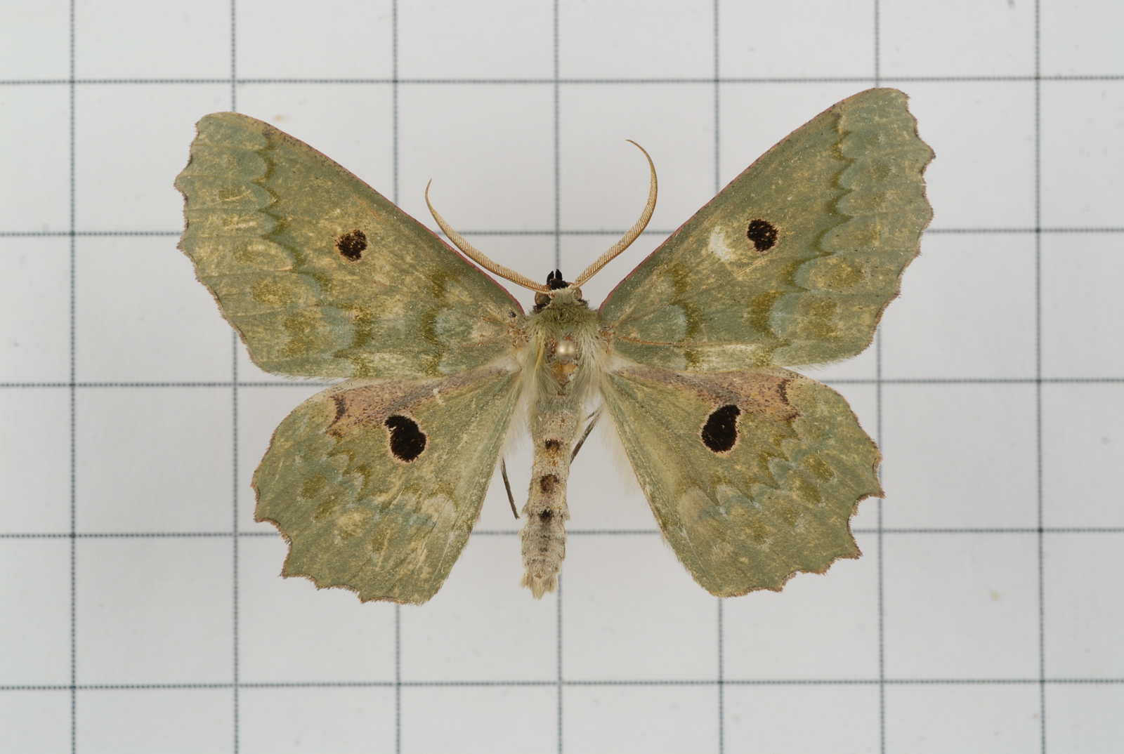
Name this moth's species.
Chlorodontopera discospilata
